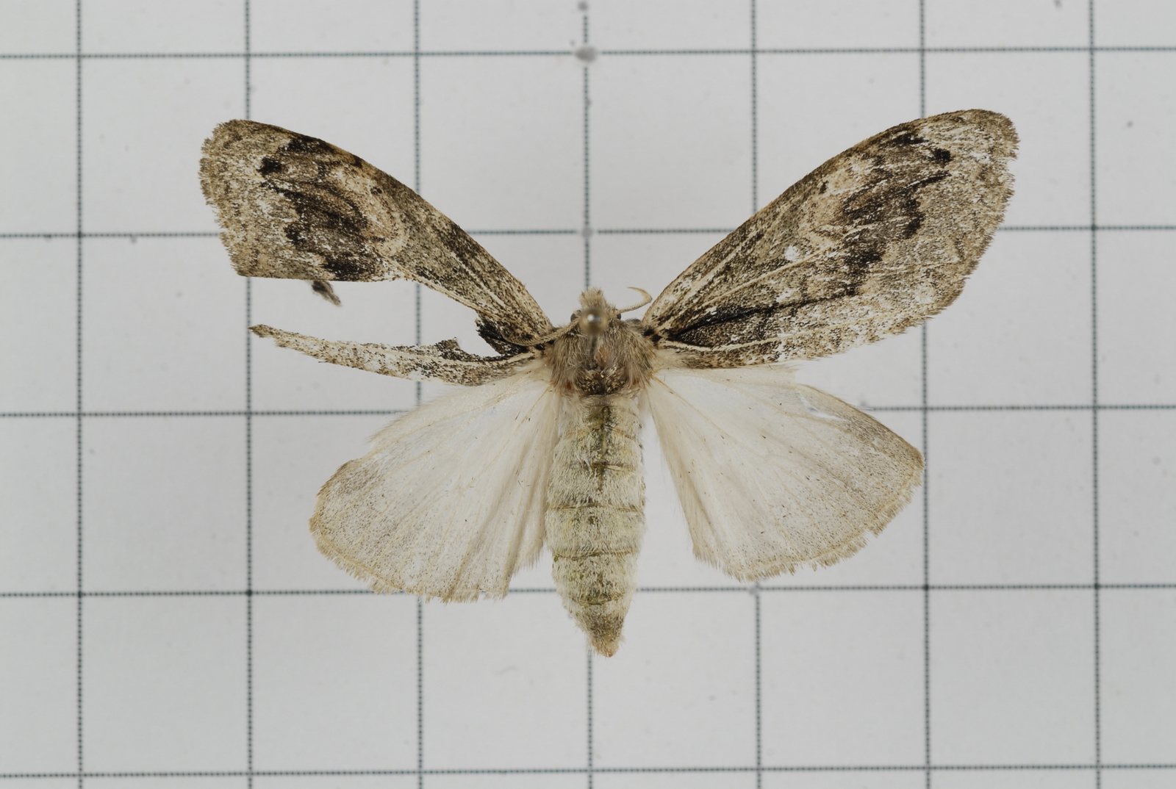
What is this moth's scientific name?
Olene suisharyonis
